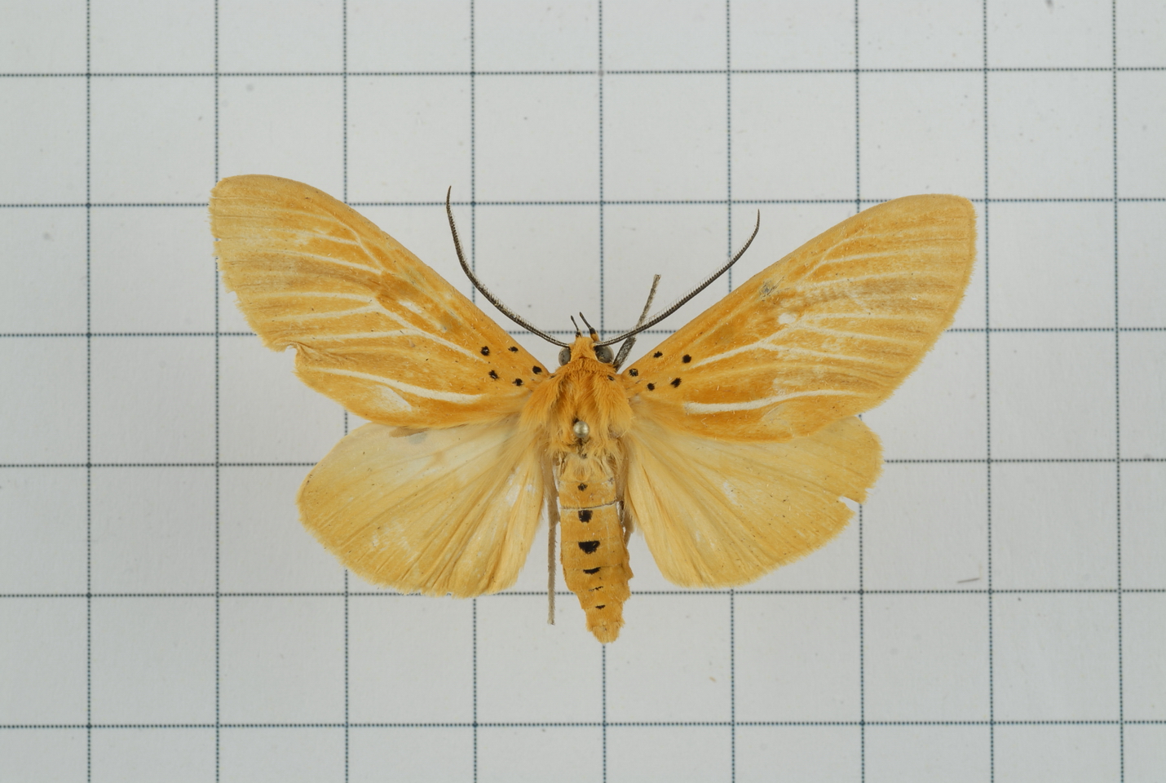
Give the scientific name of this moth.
Asota egens confinis
